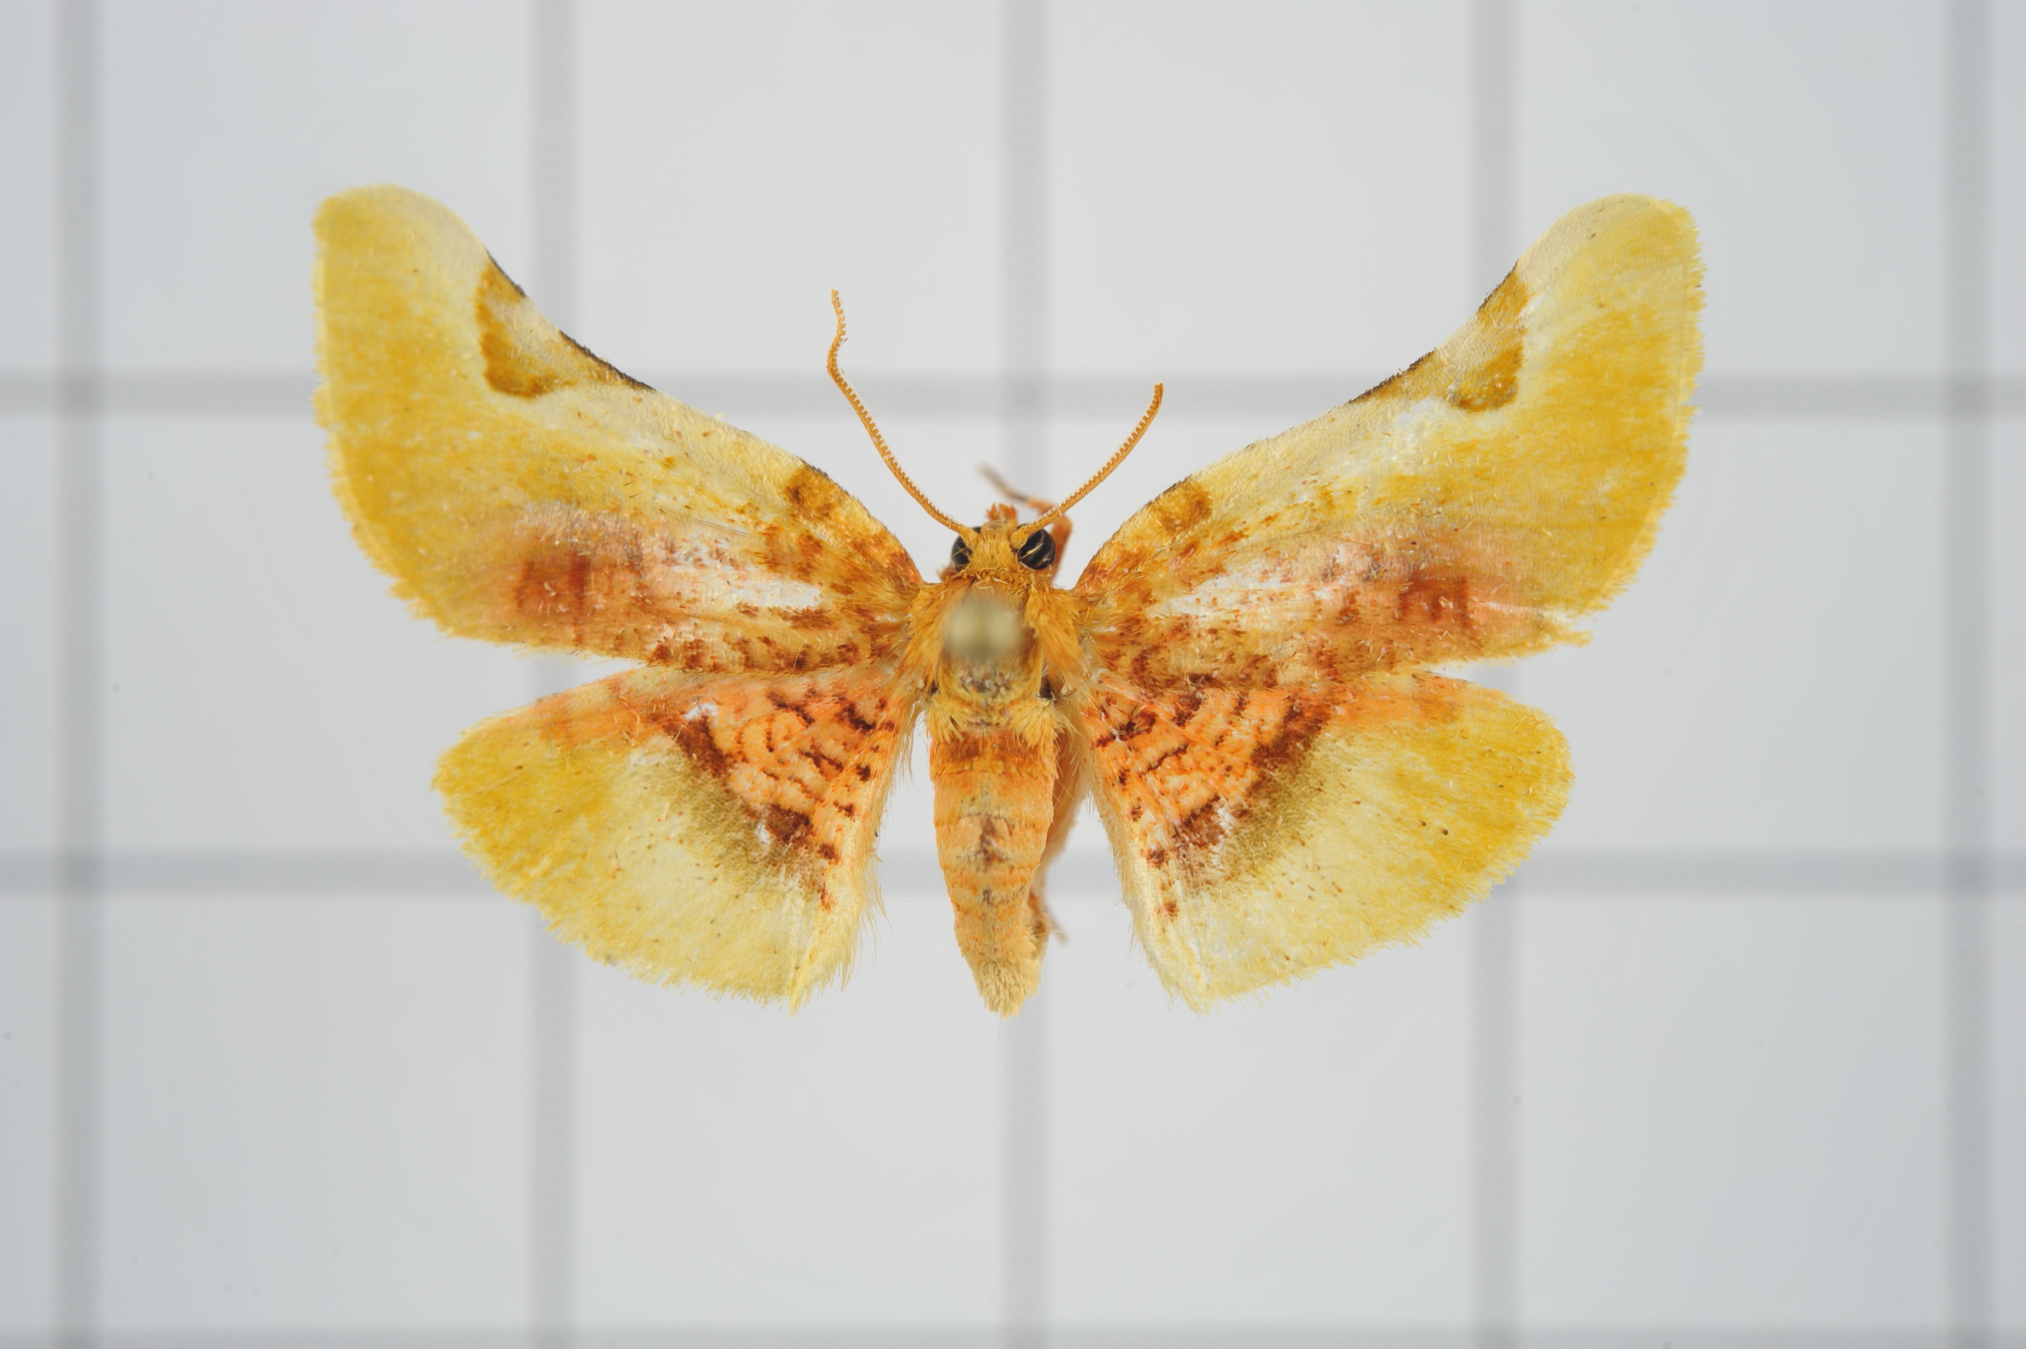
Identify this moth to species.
Pyrinioides sinuosus
